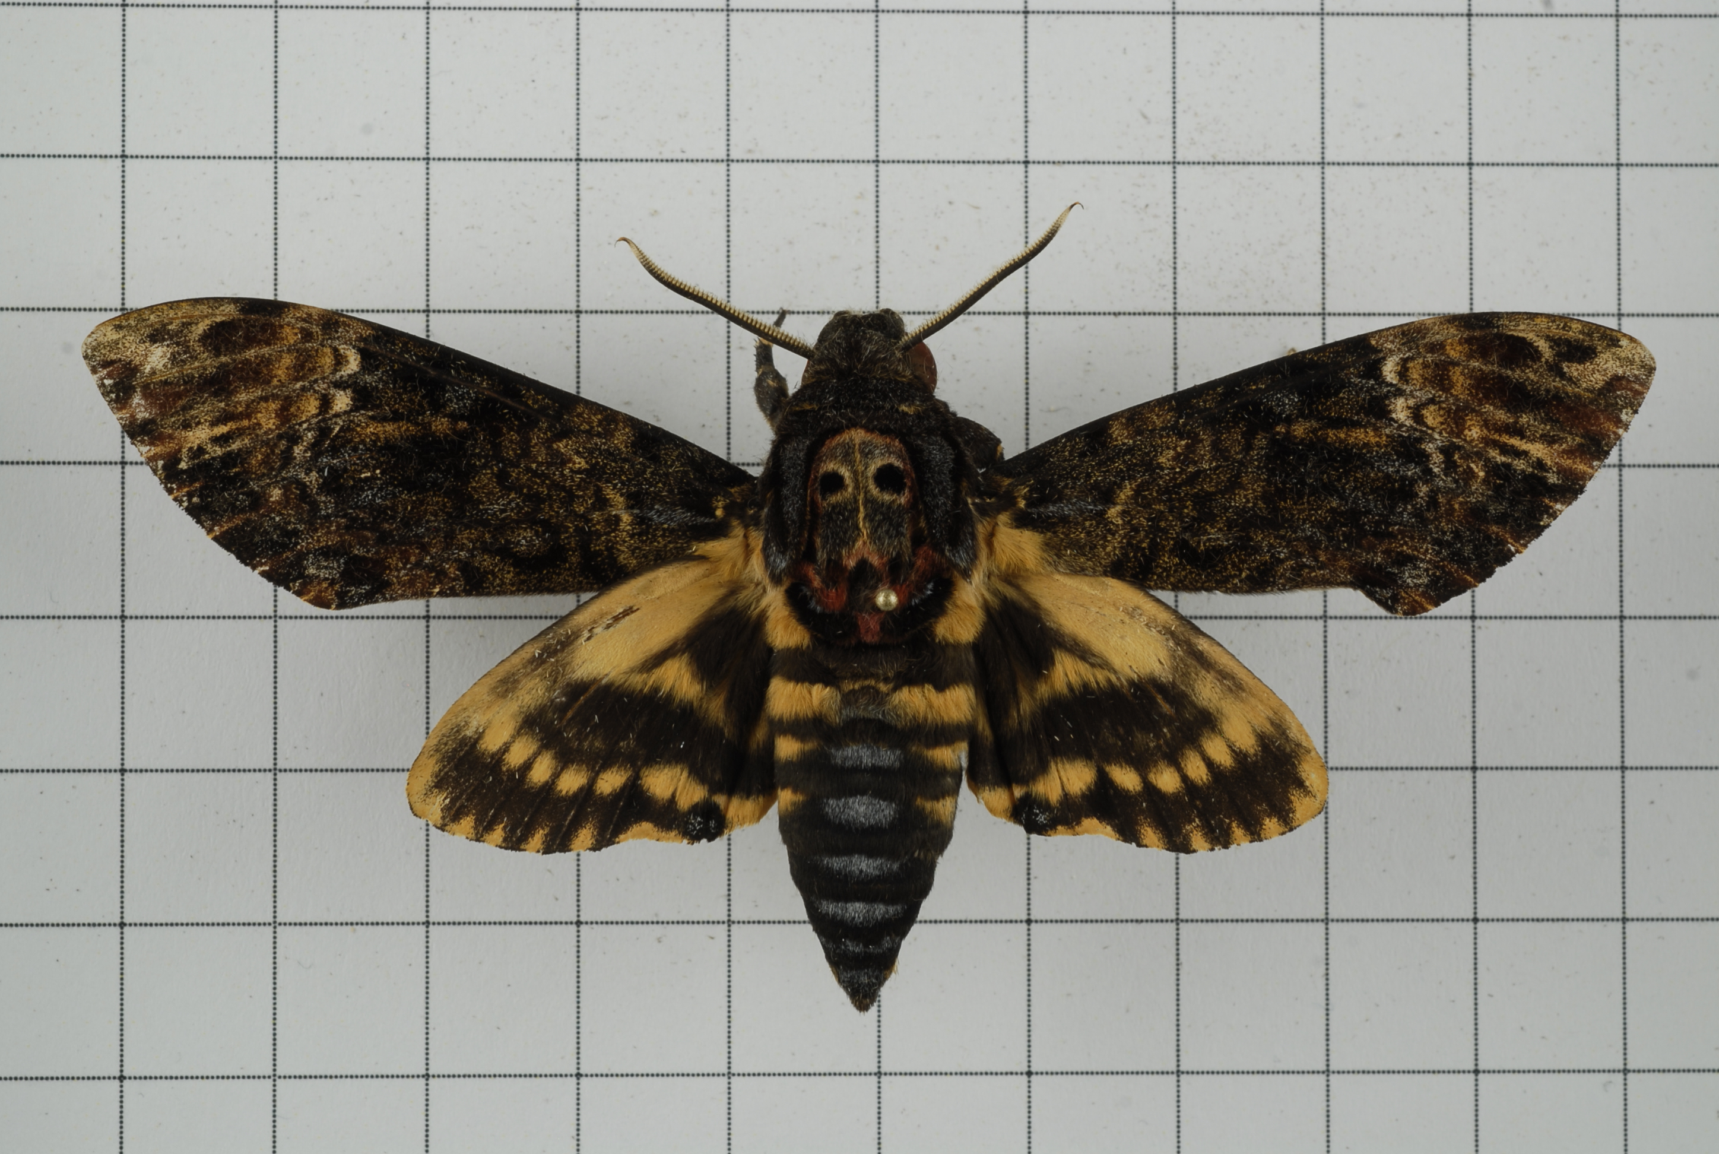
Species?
Acherontia lachesis
